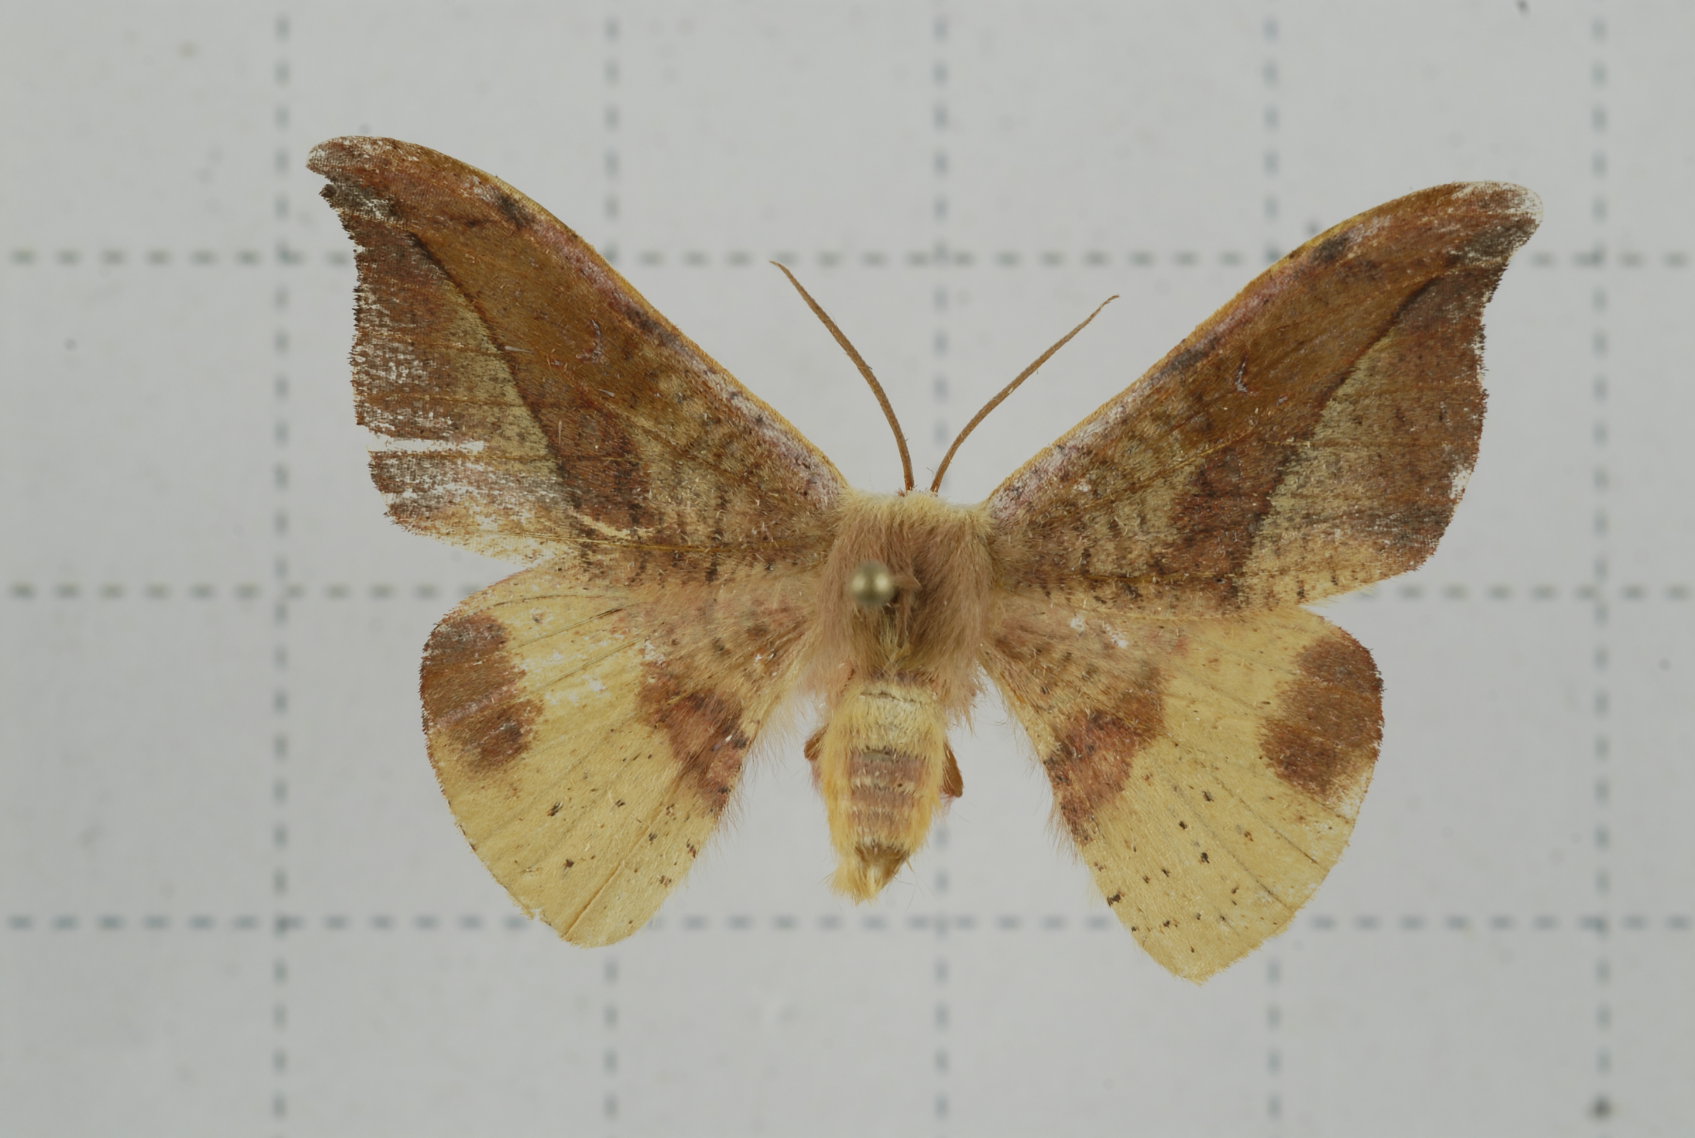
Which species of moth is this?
Oreta brunnea
